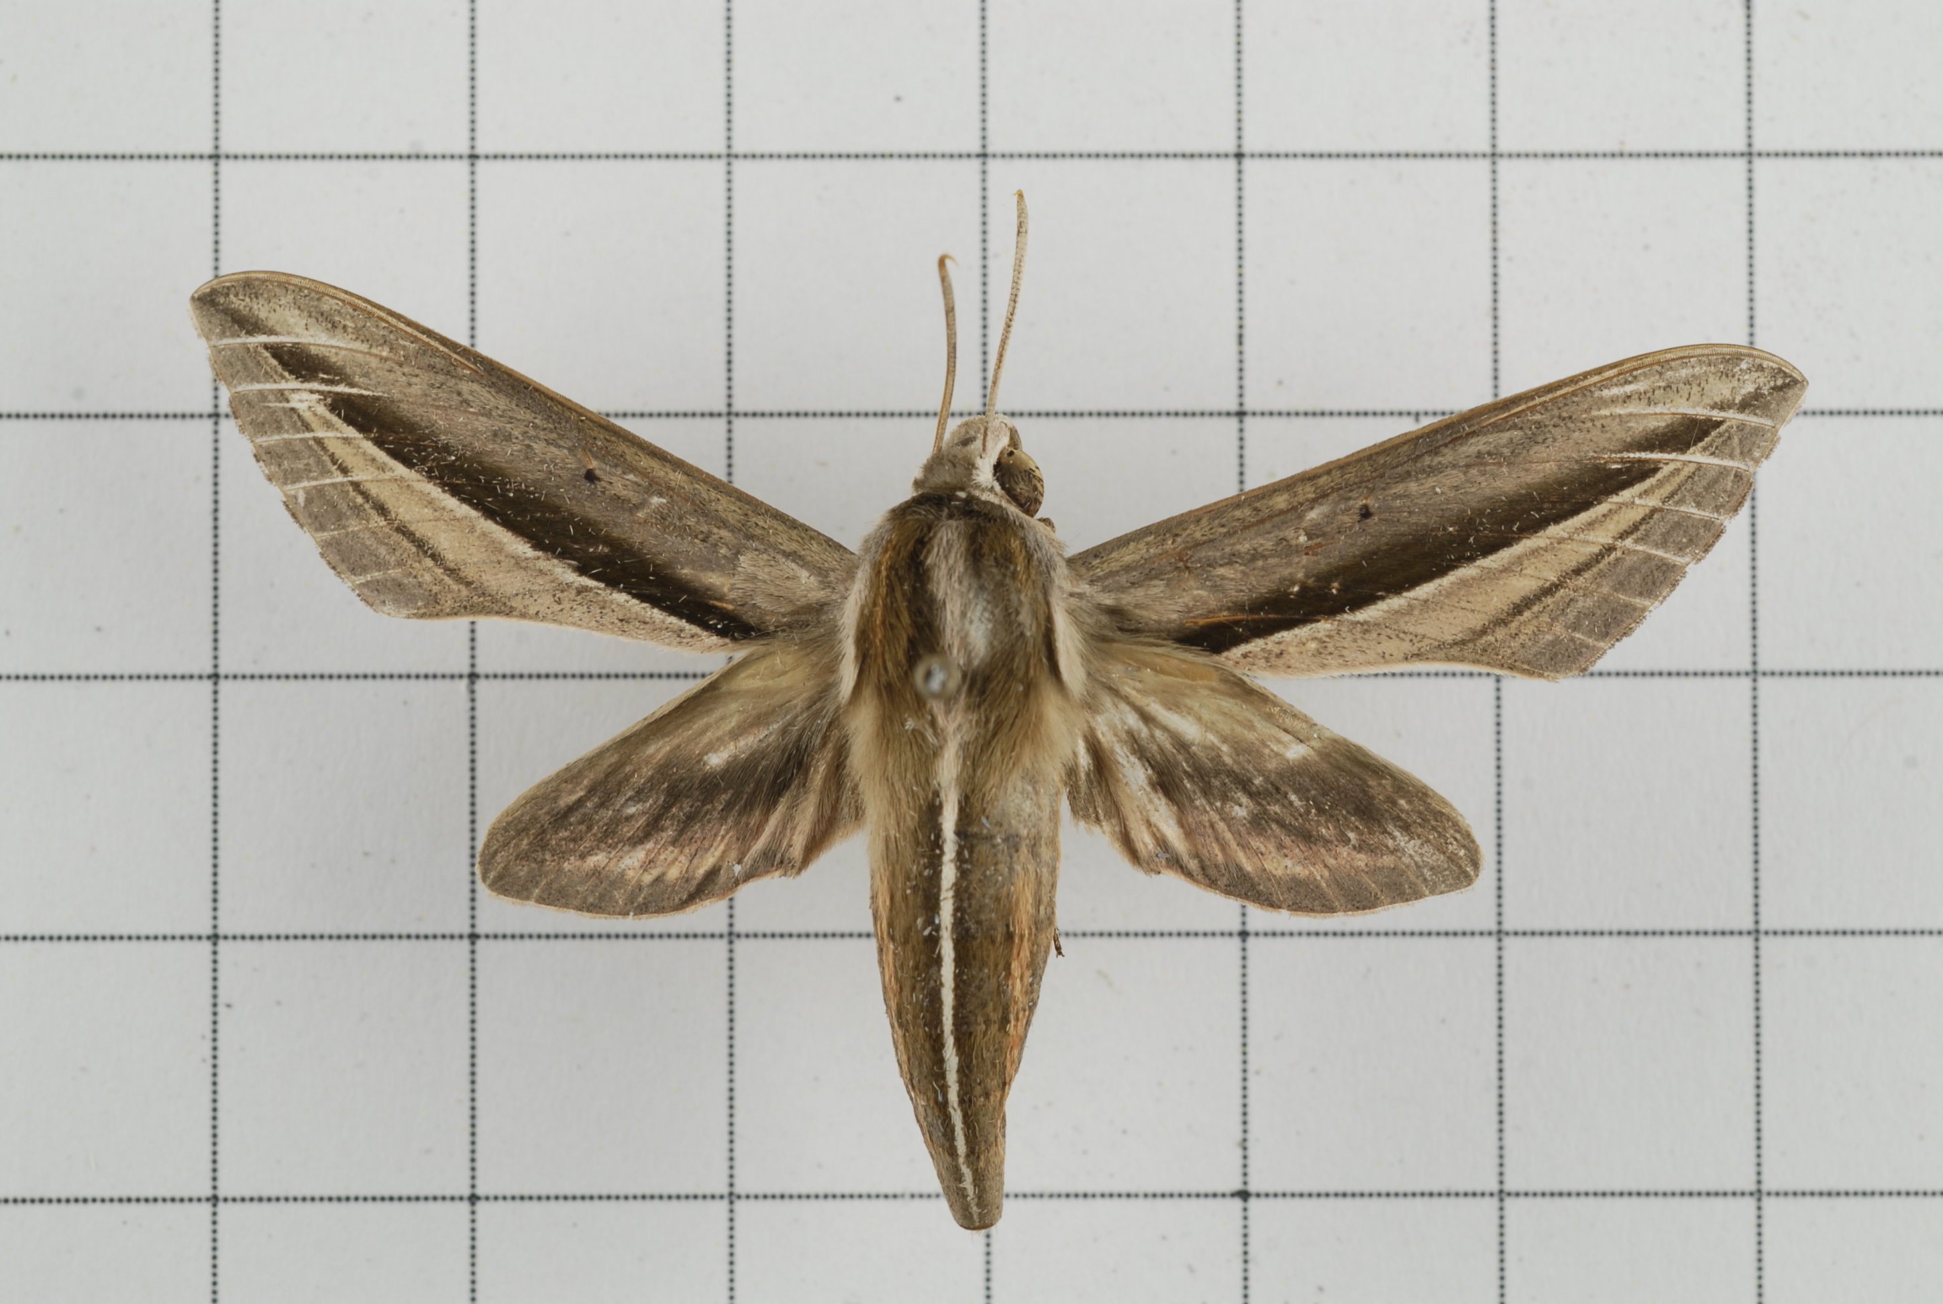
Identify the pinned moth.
Theretra silhetensis silhetensis
